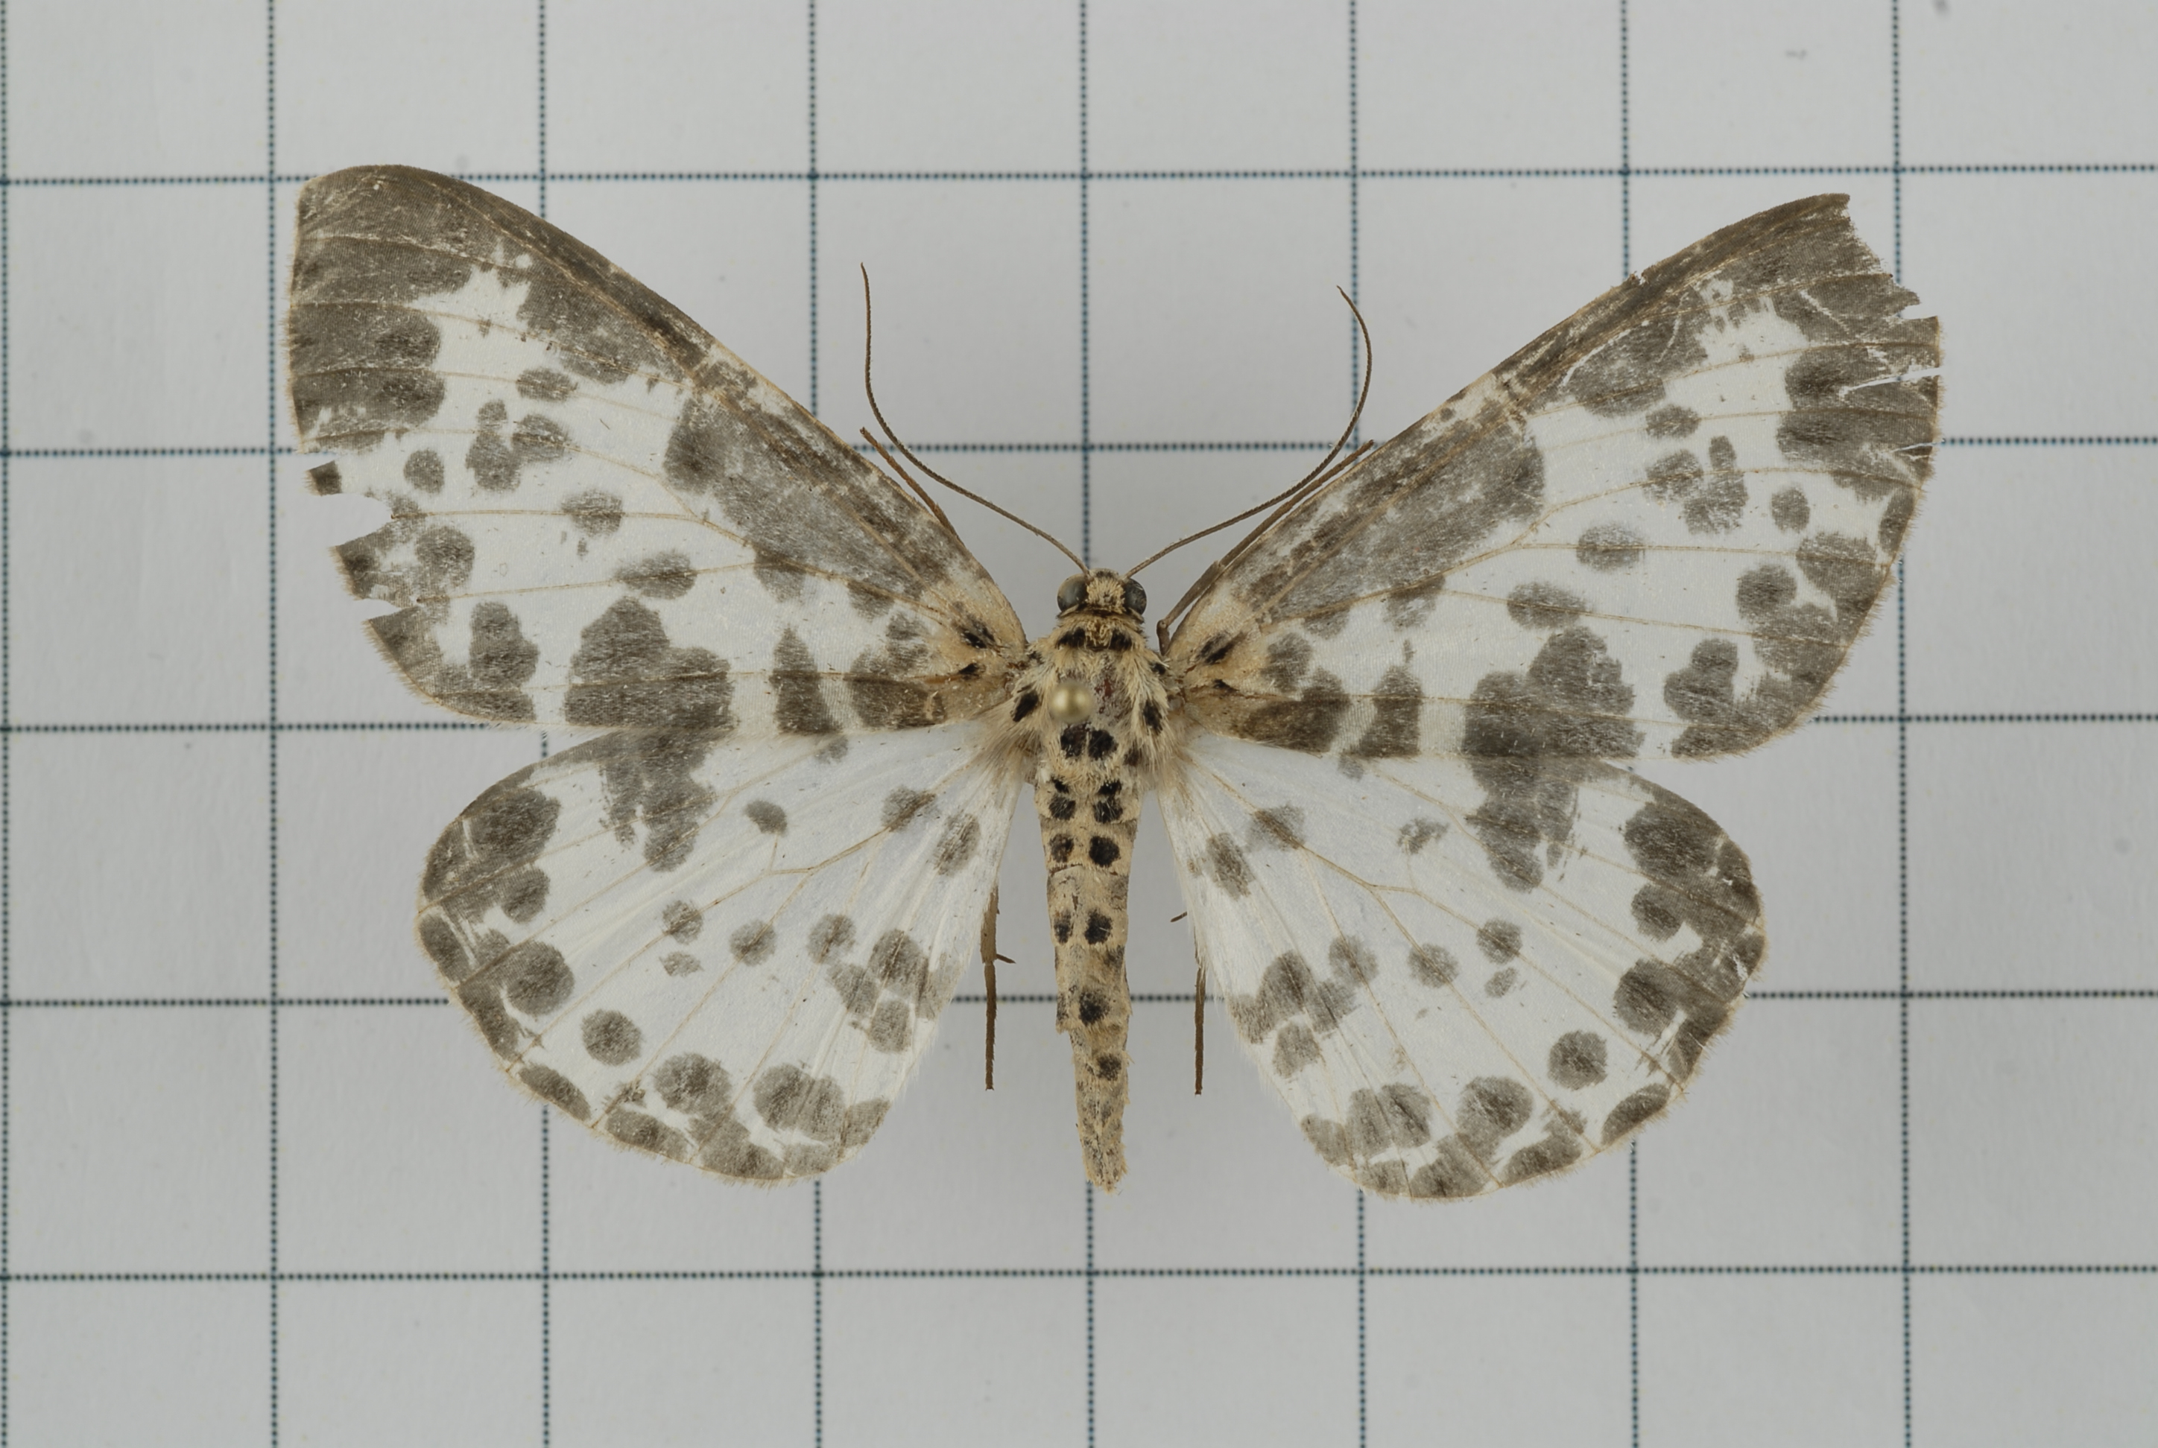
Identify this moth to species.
Percnia luridaria nominoneura
